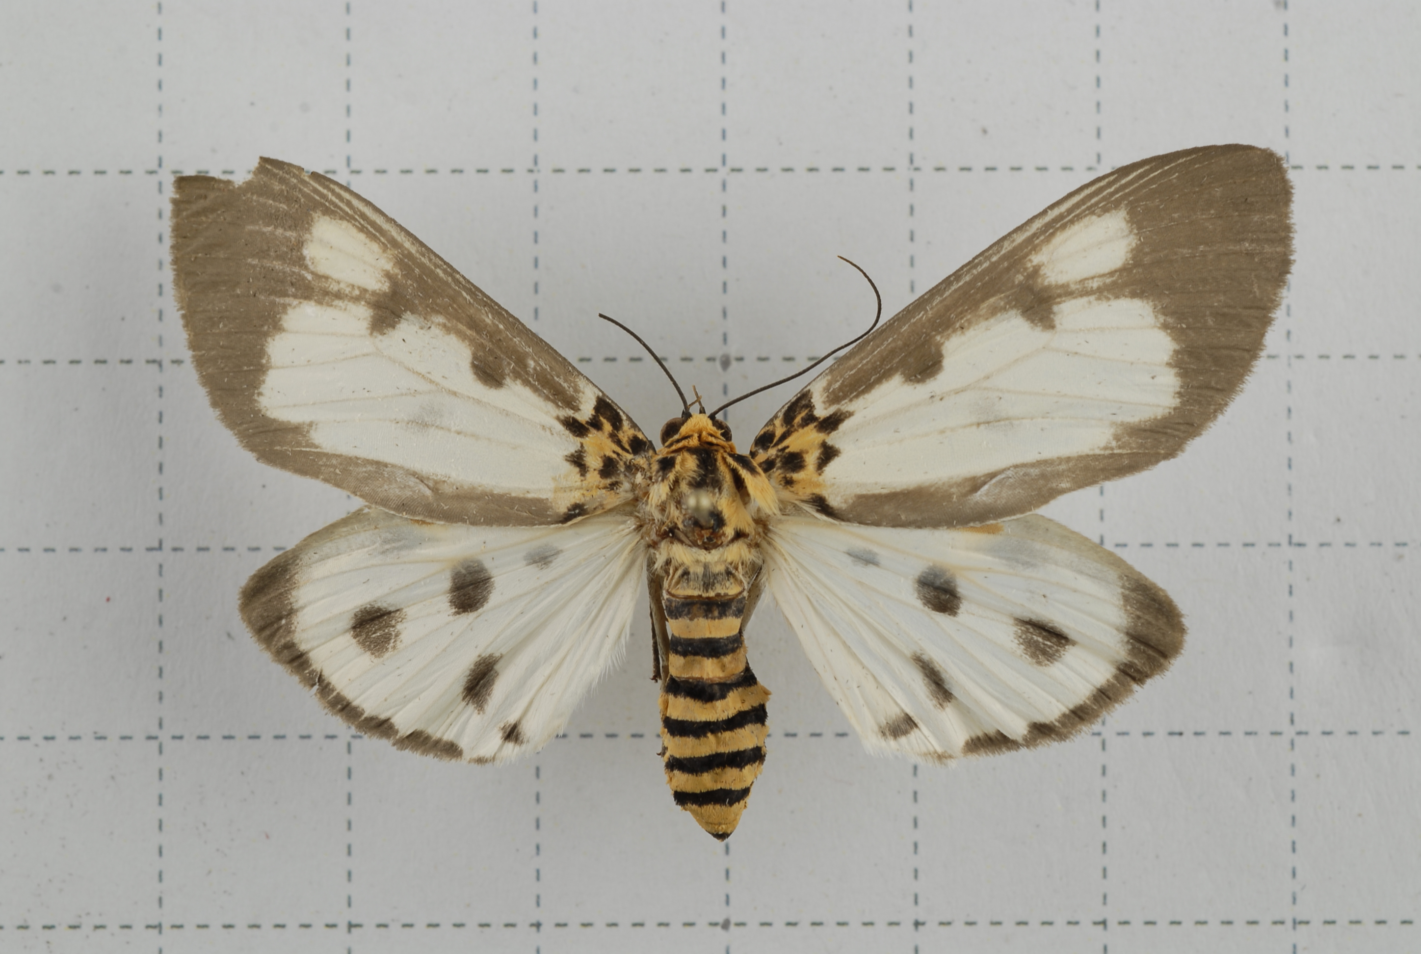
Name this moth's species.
Asota plana lacteata
